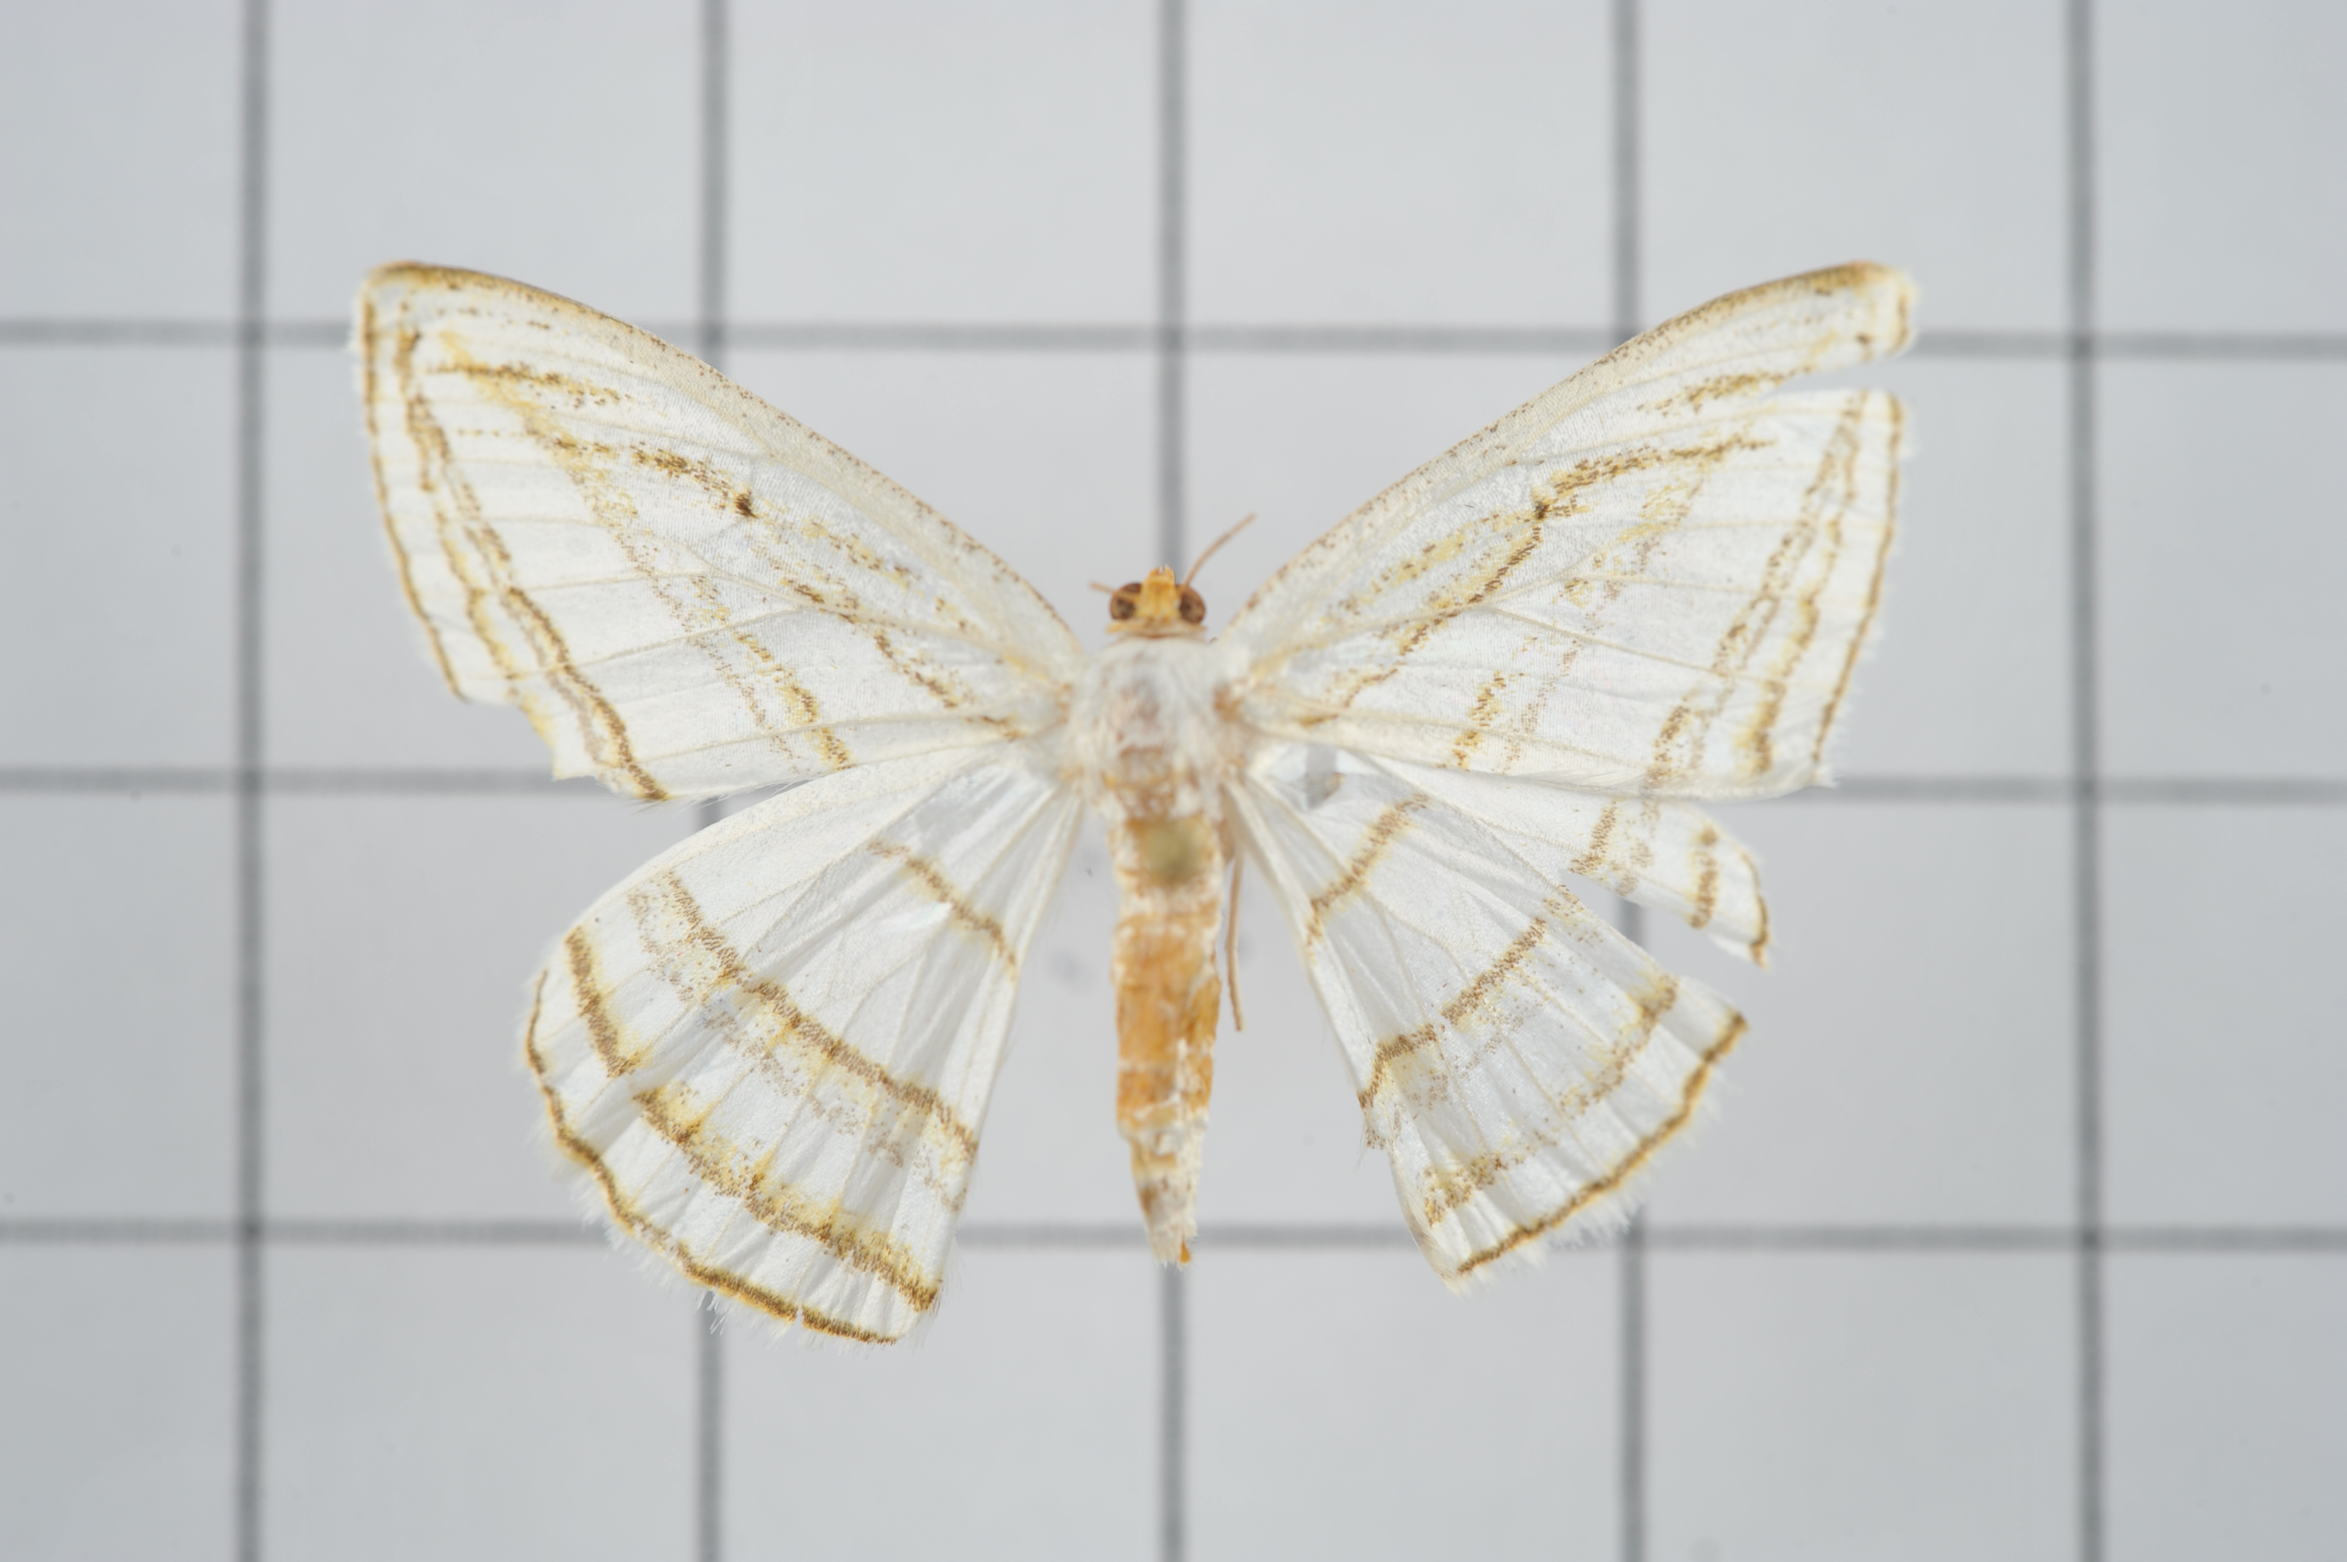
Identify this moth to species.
Orthocabera sericea sericea
